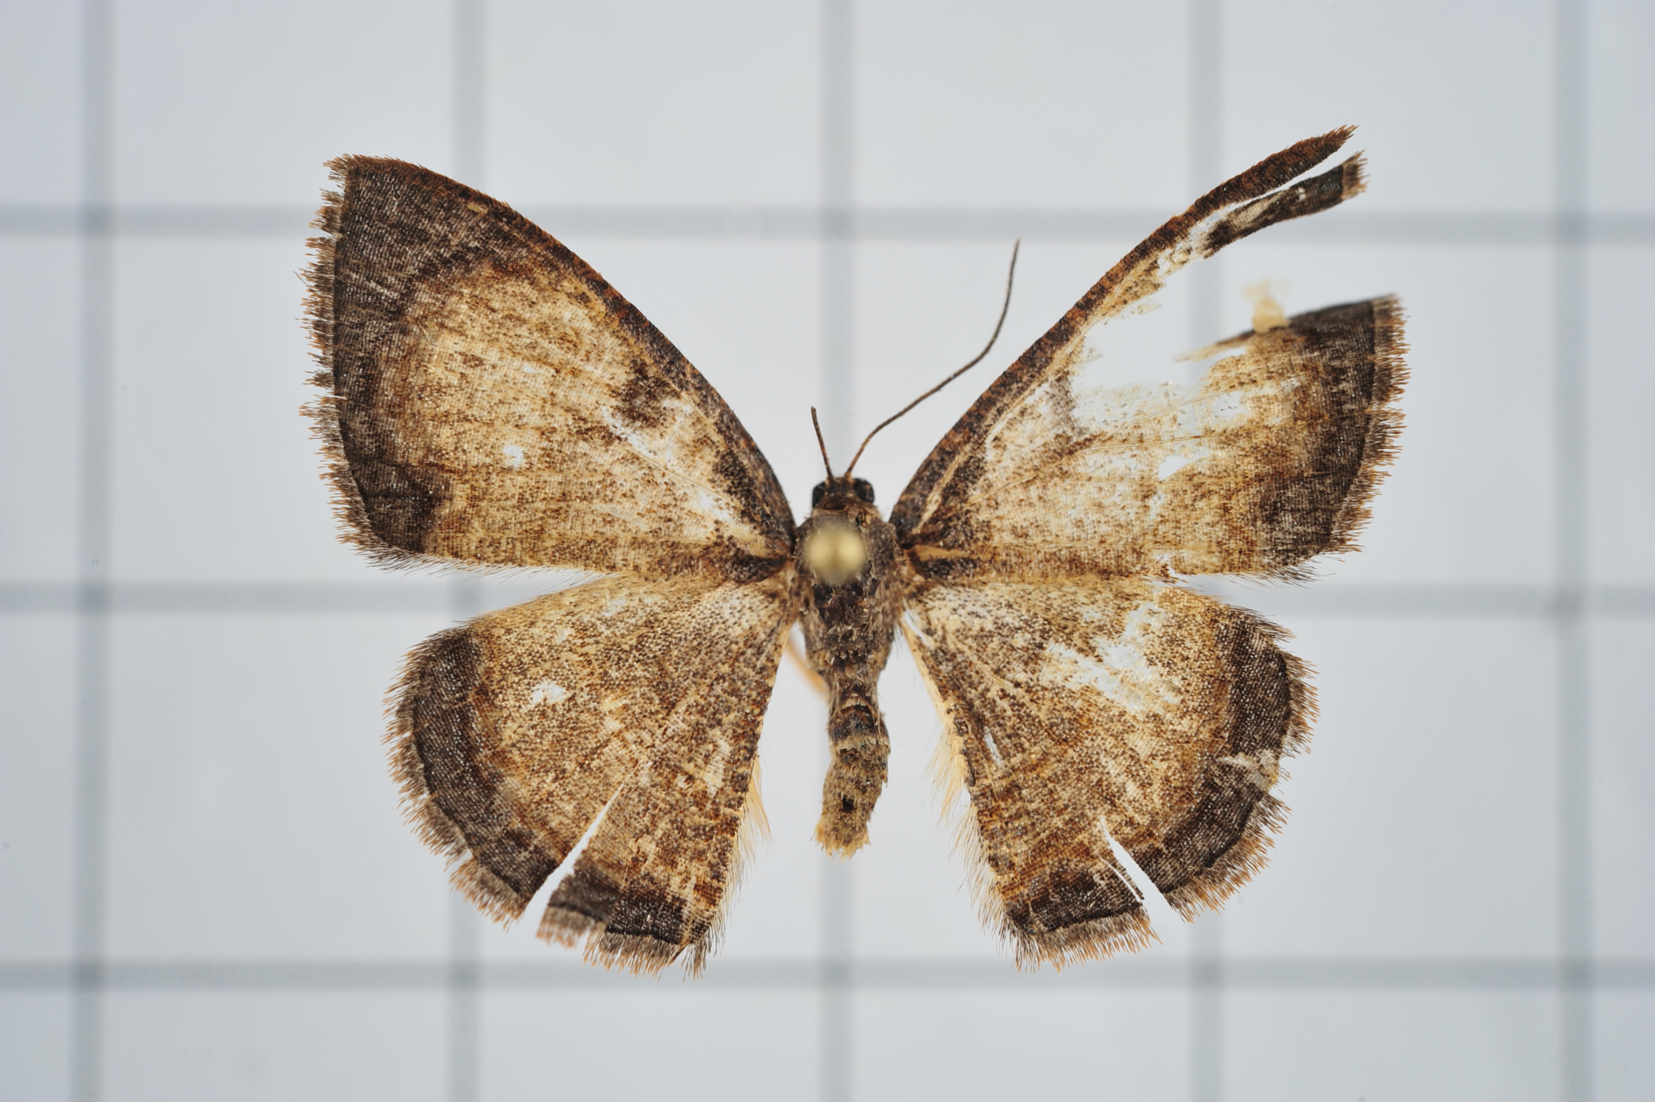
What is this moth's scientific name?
Hydatocapnia gemina
